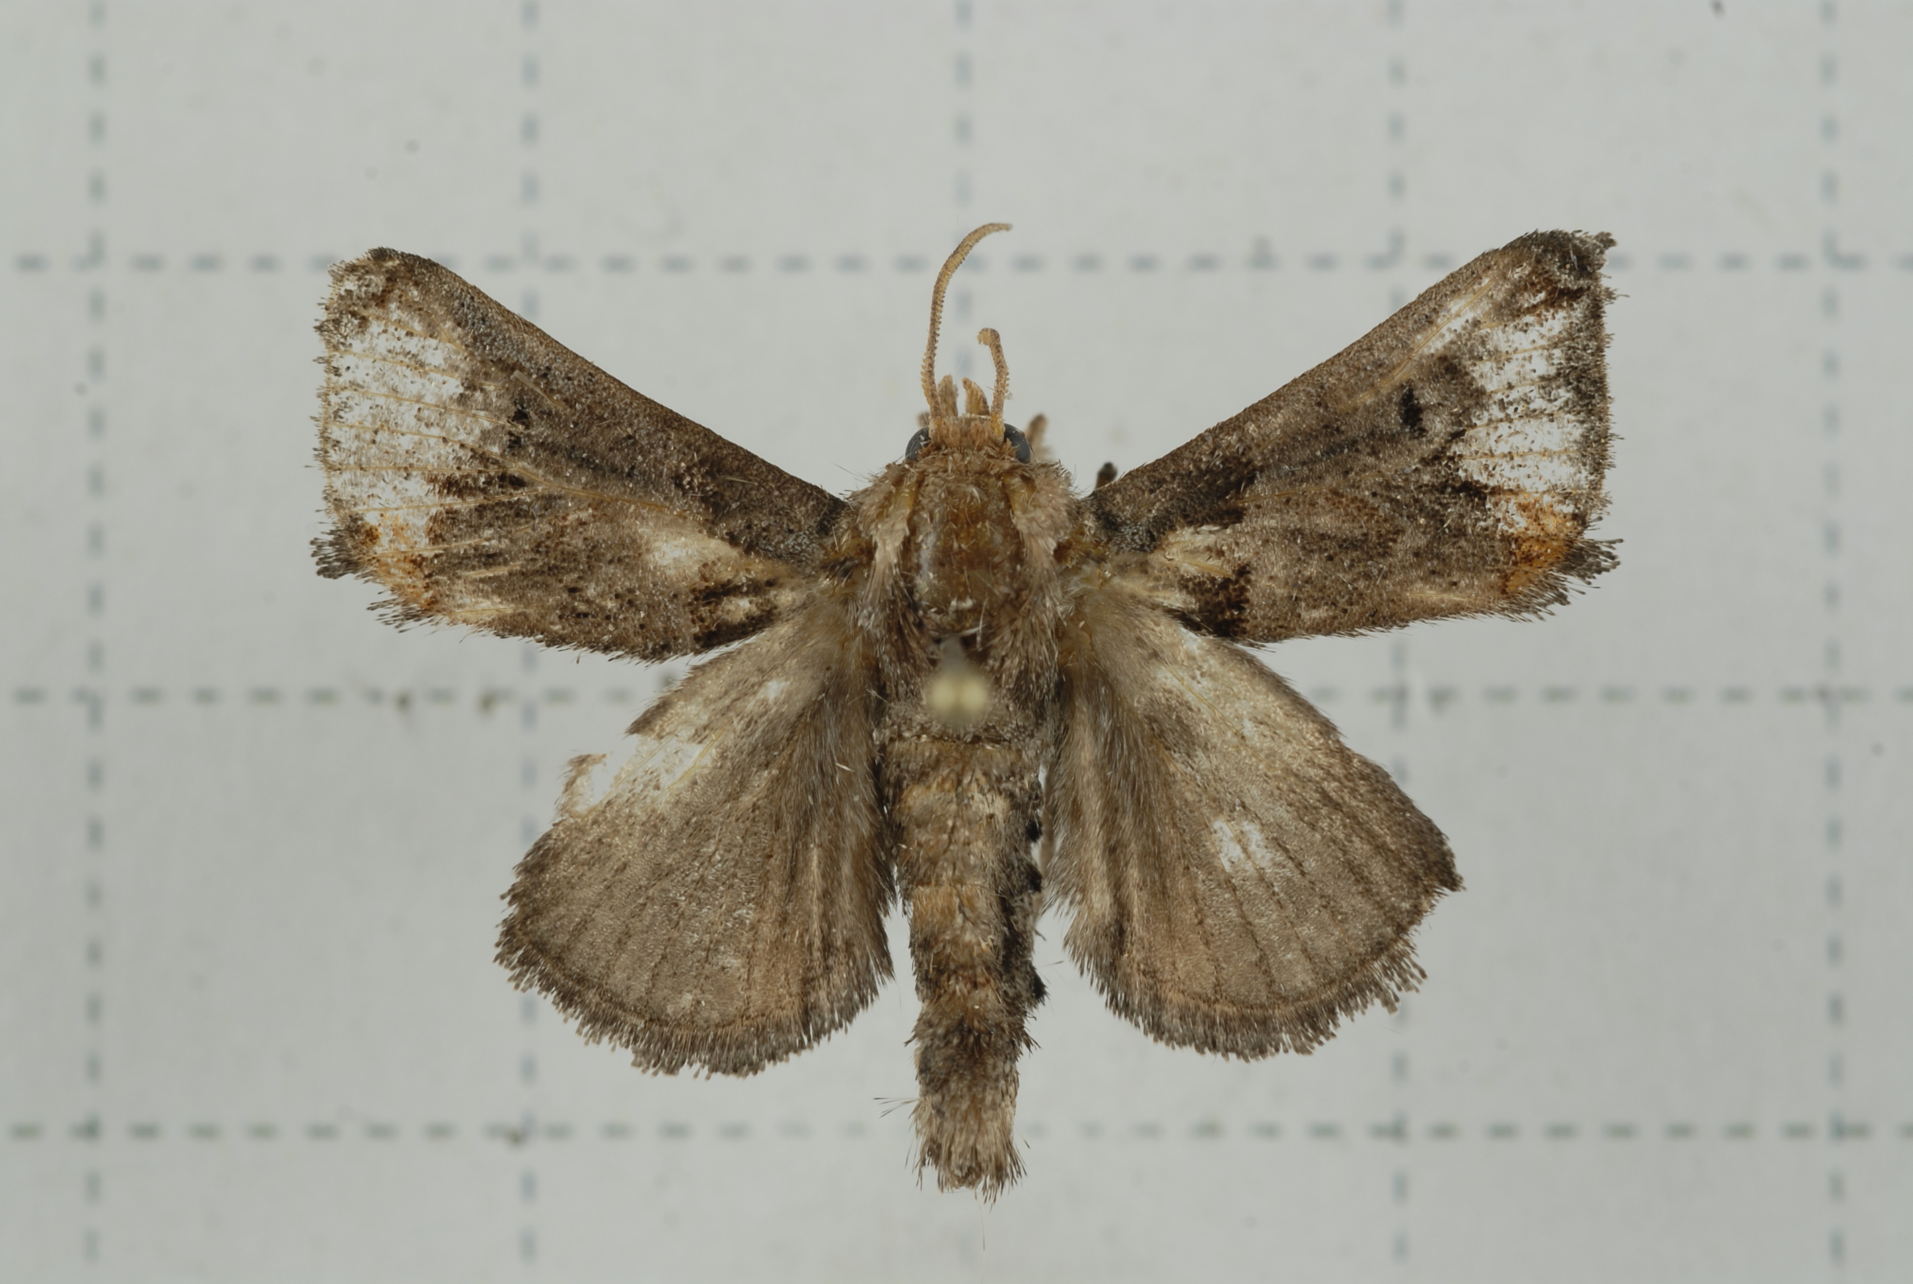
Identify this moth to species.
Phlossa conjuncta
